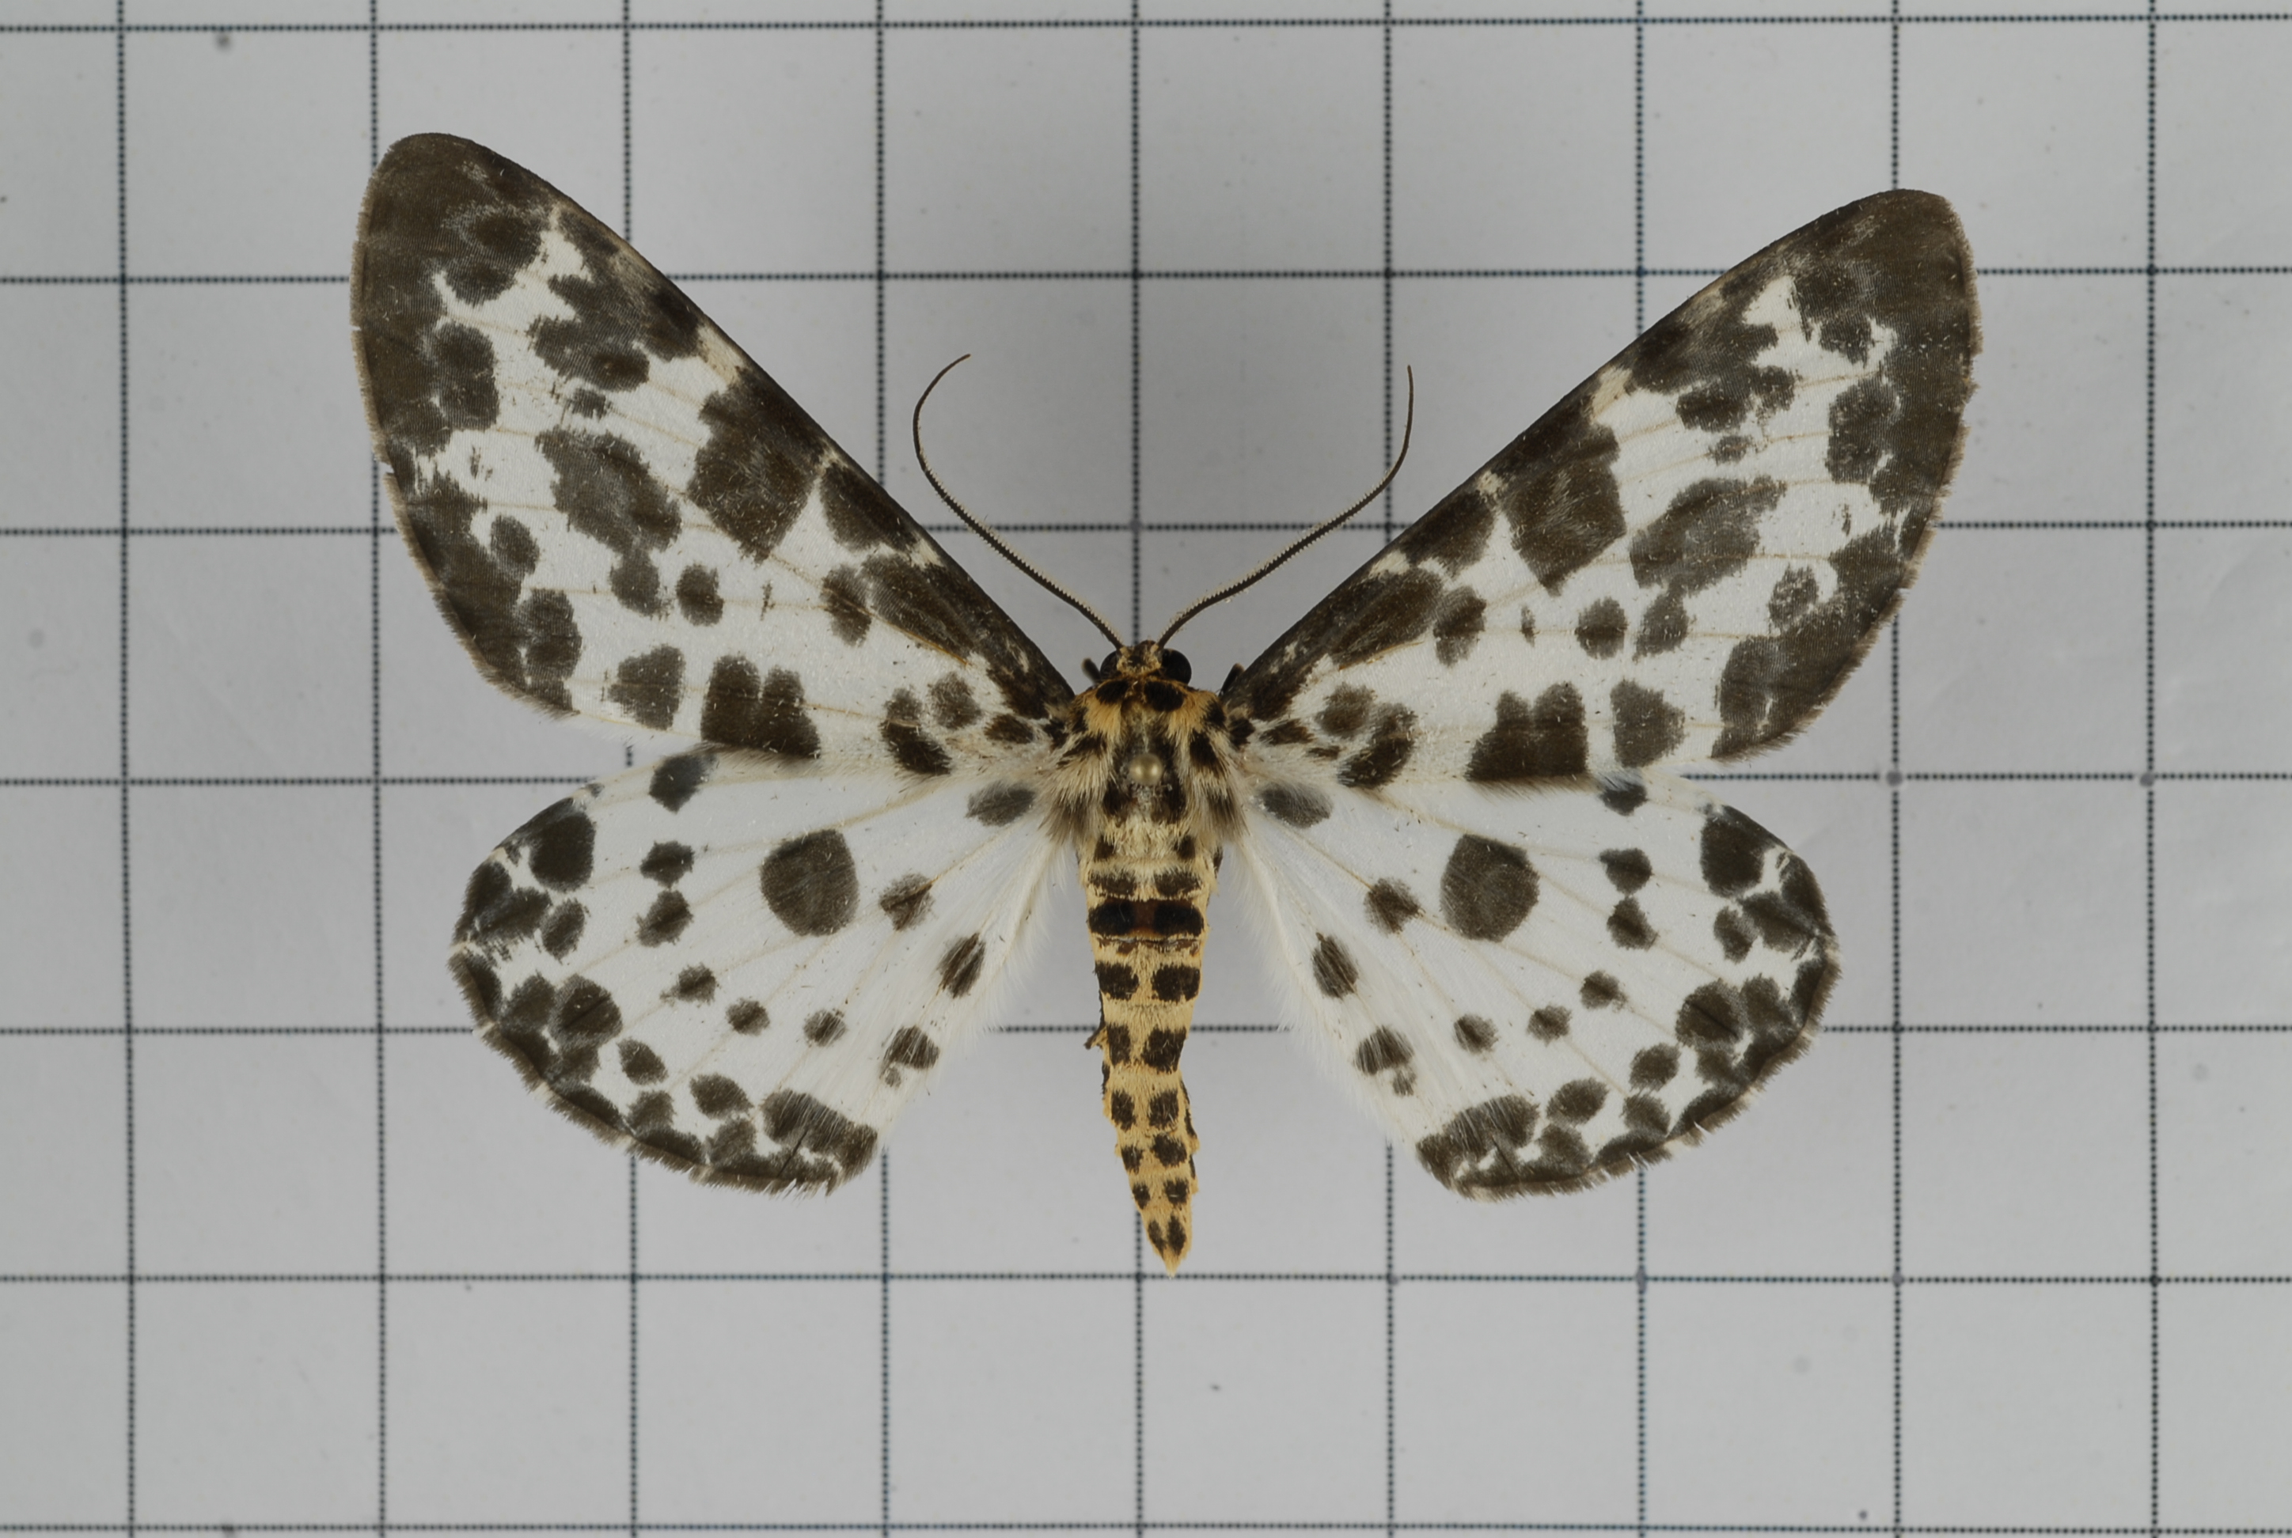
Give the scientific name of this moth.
Parapercnia giraffata
